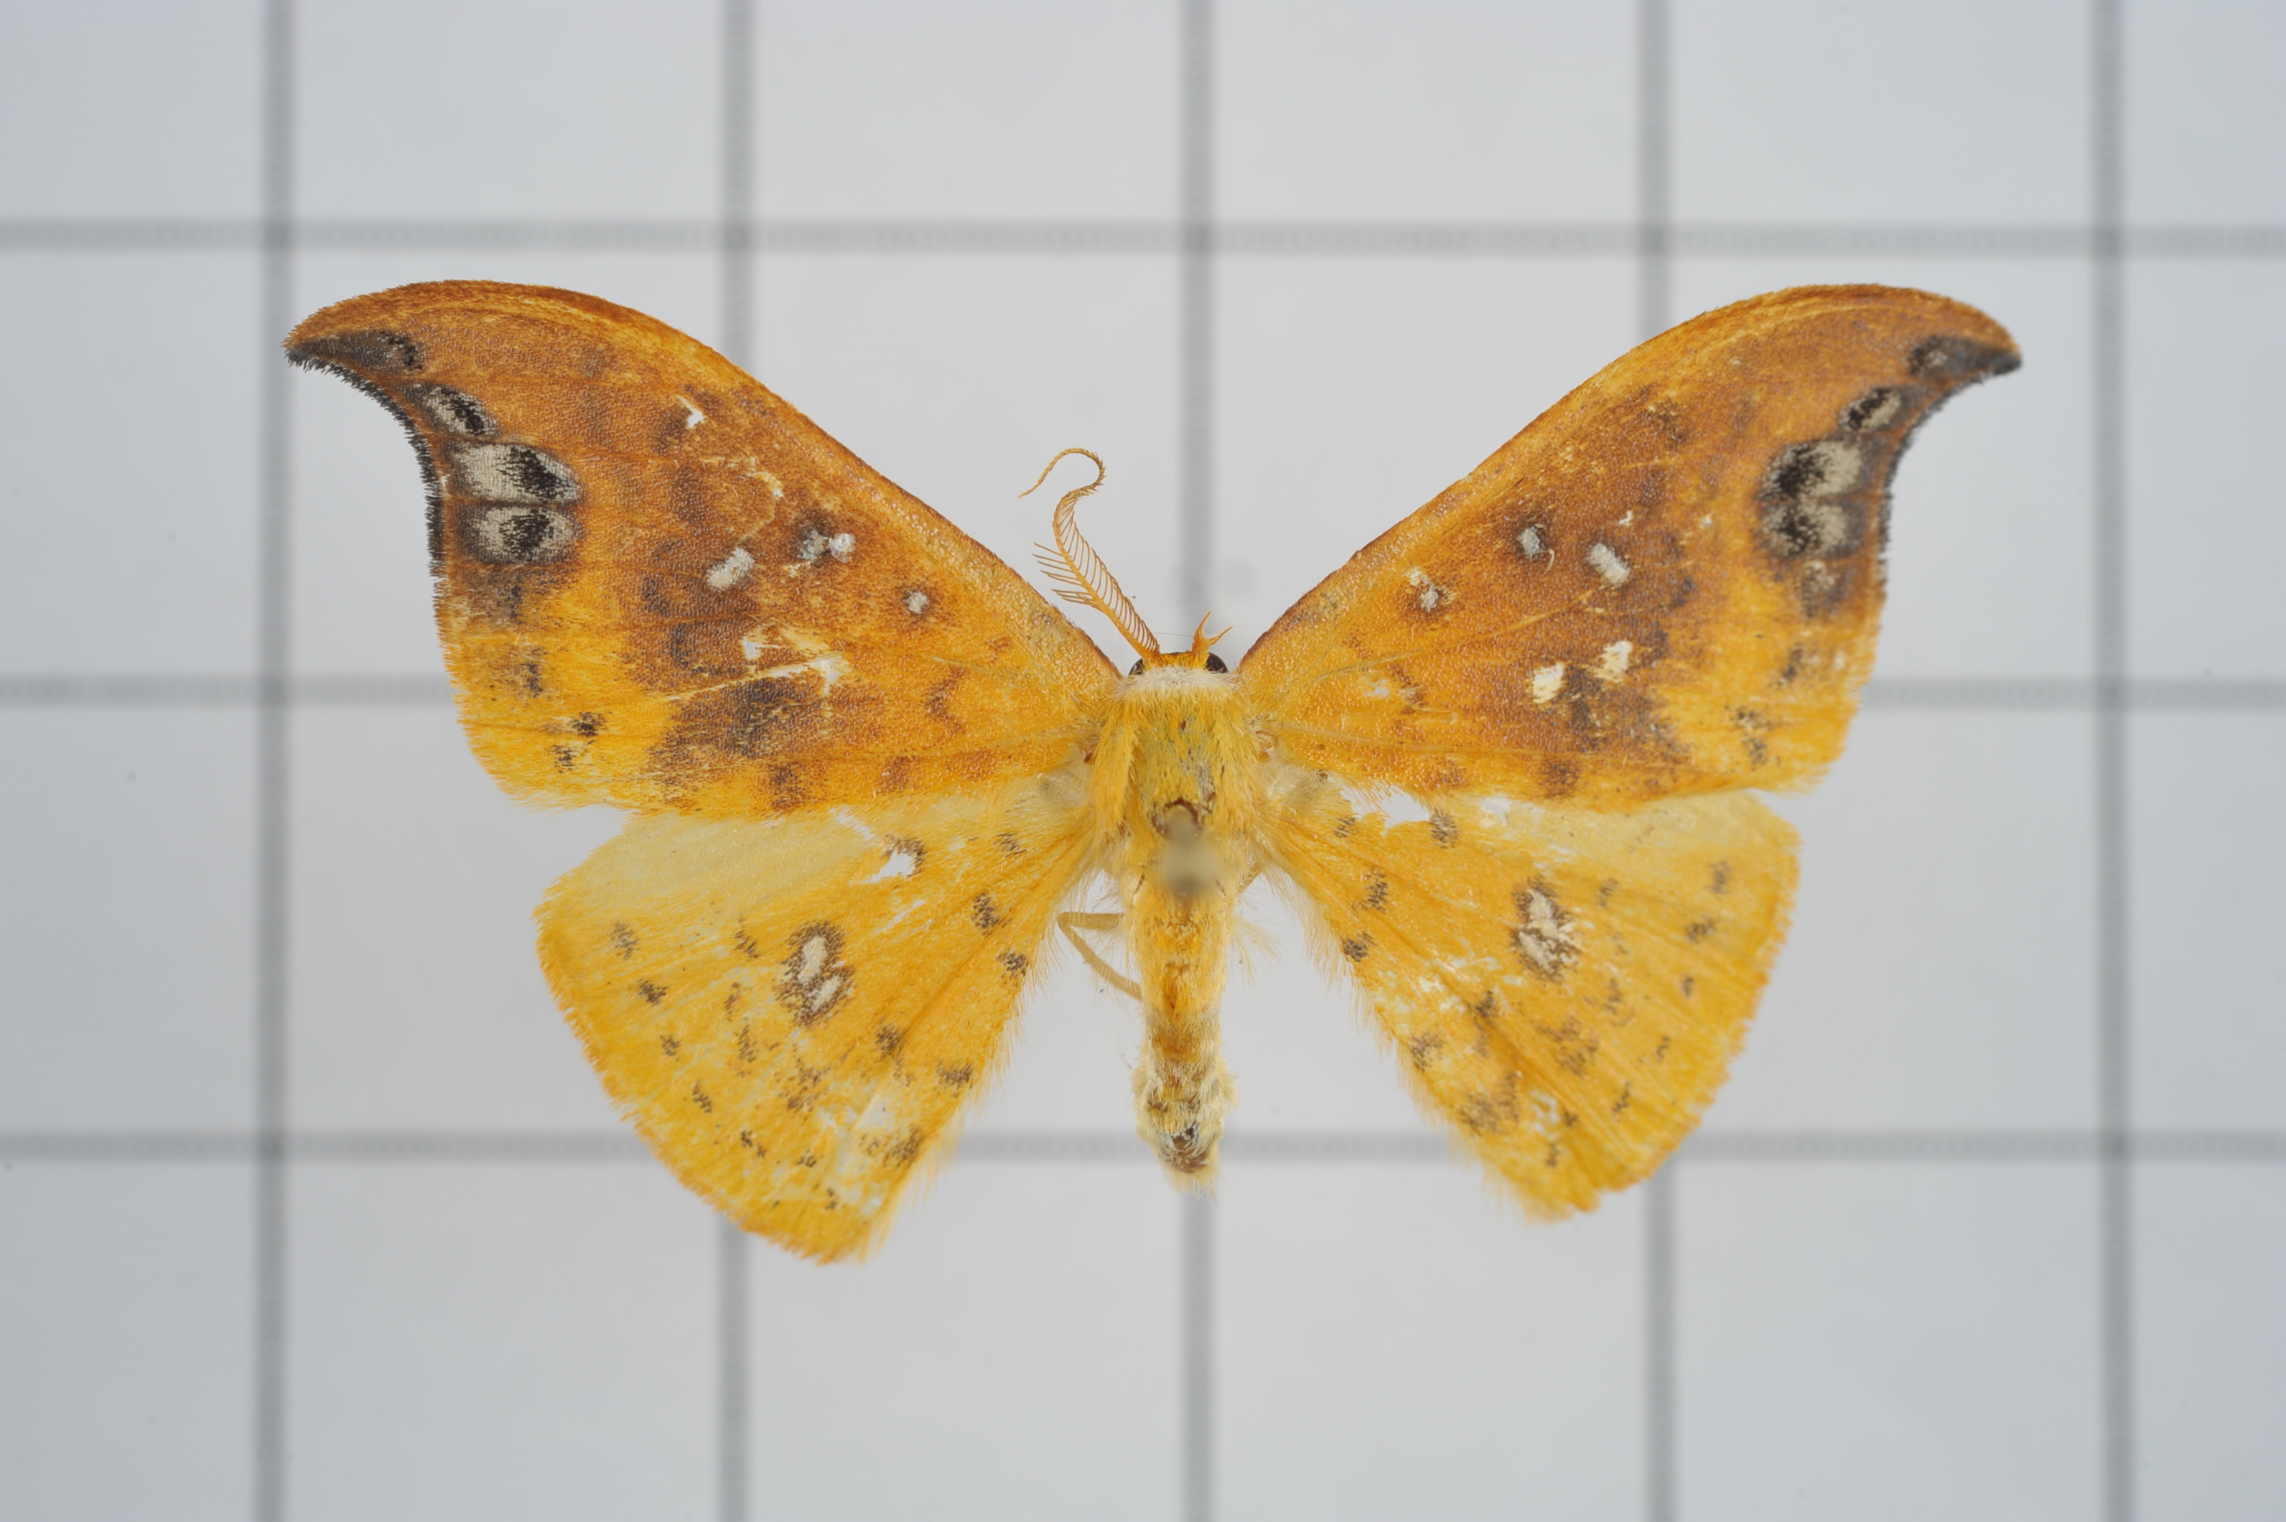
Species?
Tridrepana unispina
